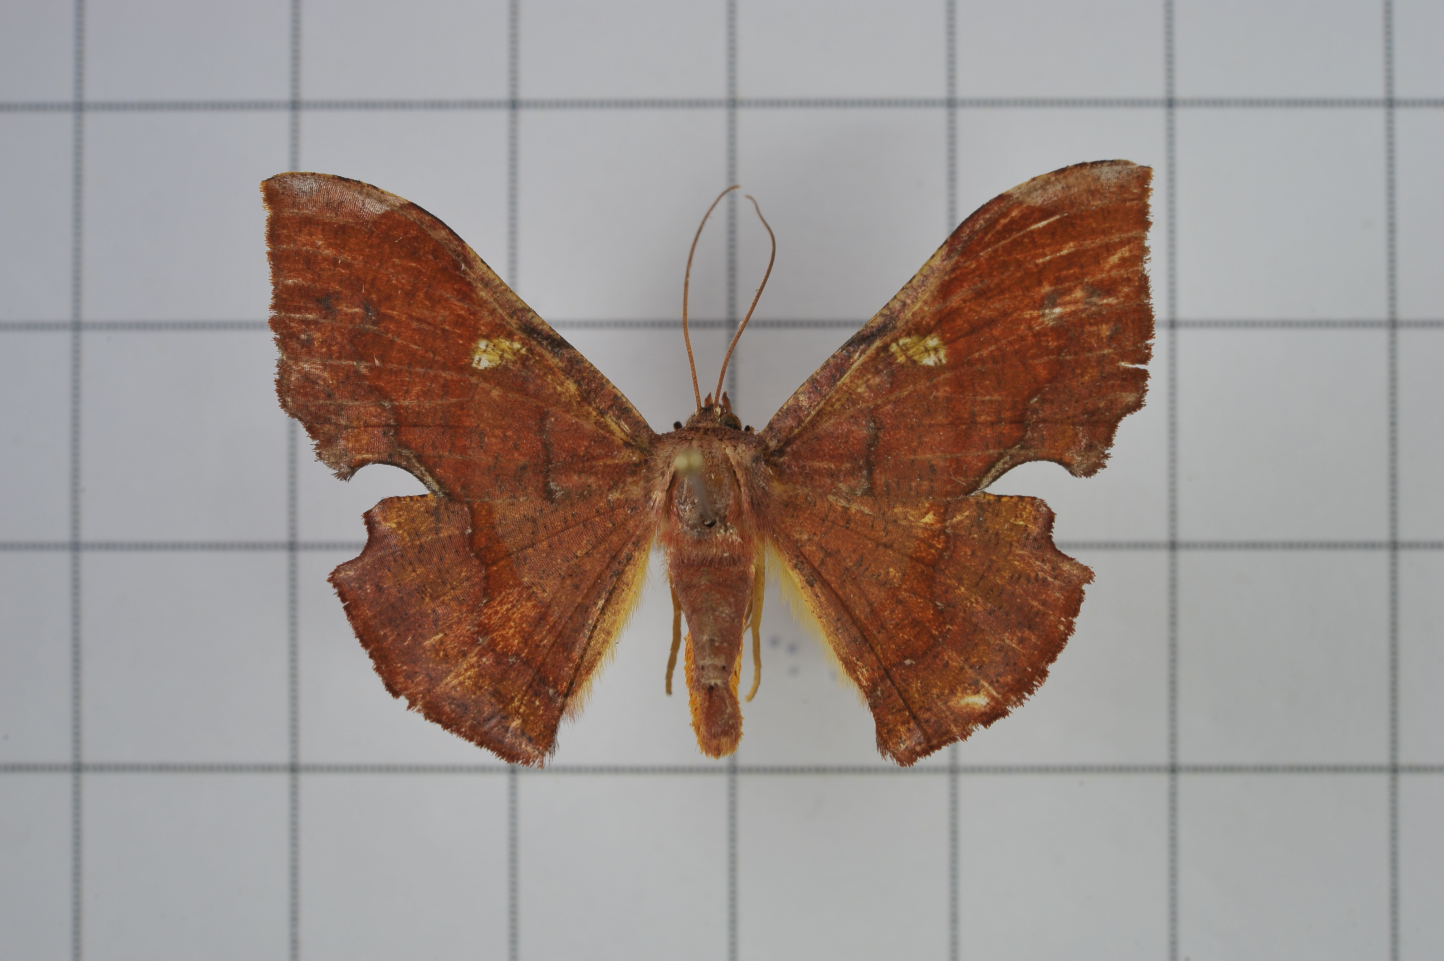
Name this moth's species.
Fascellina chromataria
